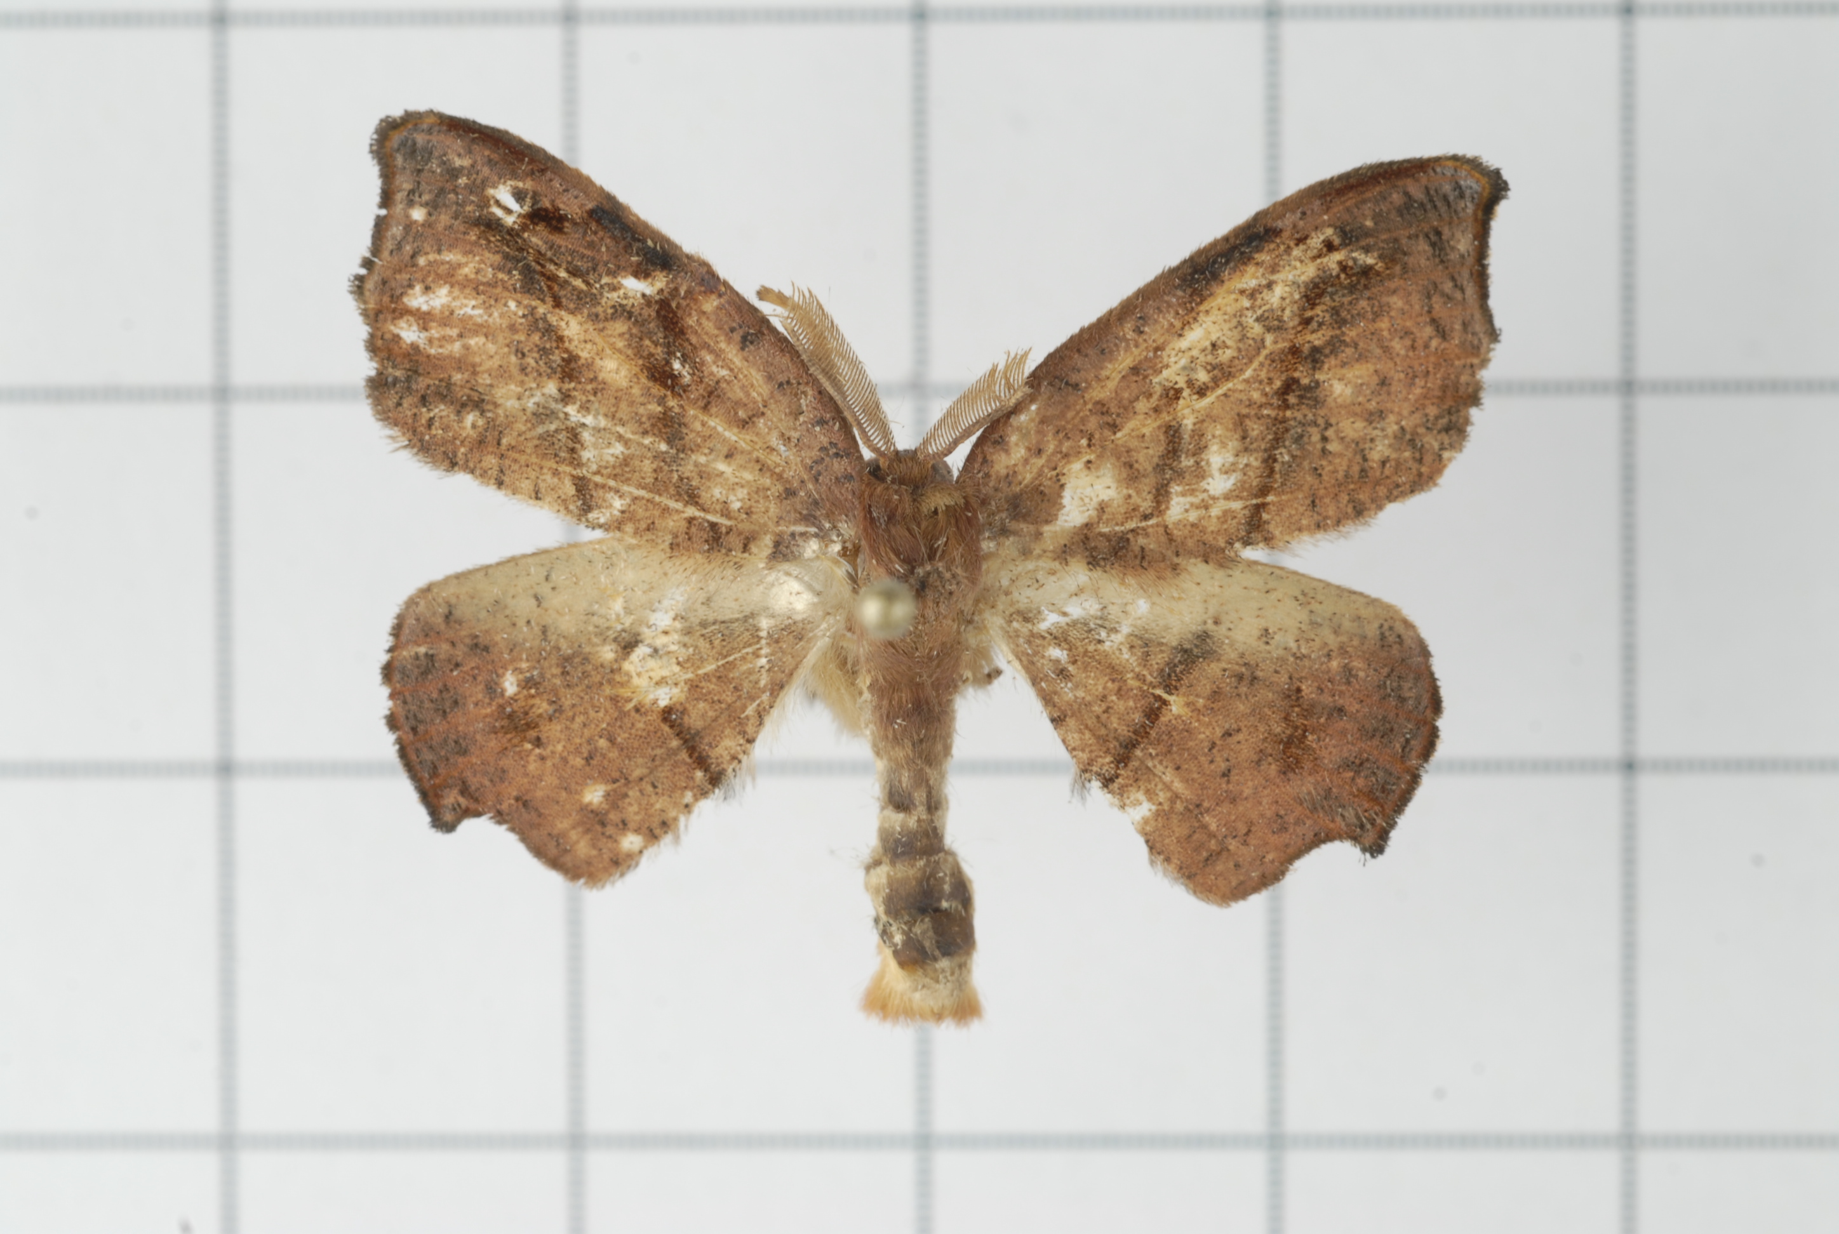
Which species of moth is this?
Neoreta purpureofascia
